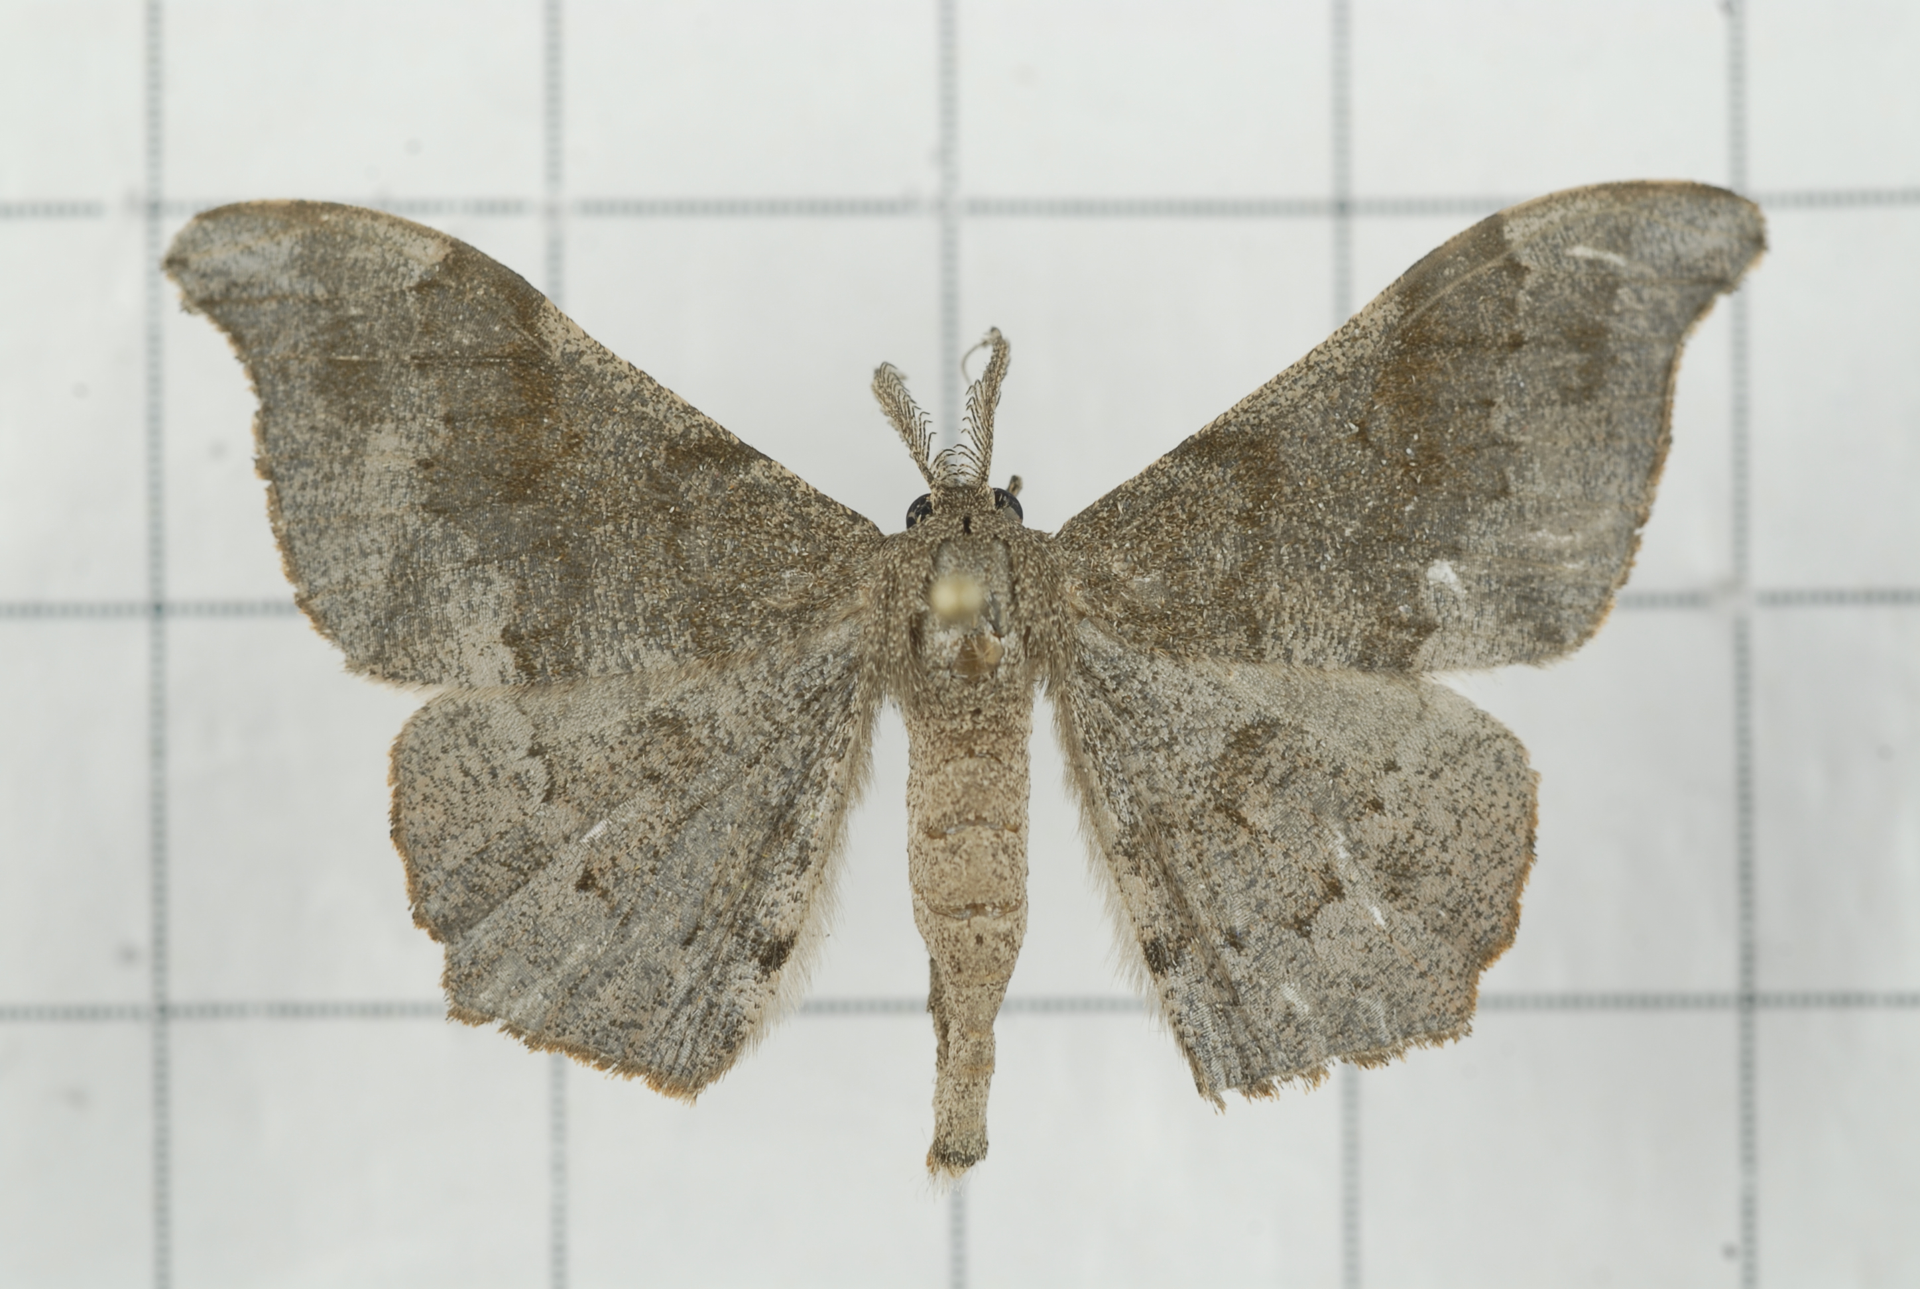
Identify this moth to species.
Hyposidra talaca talaca
